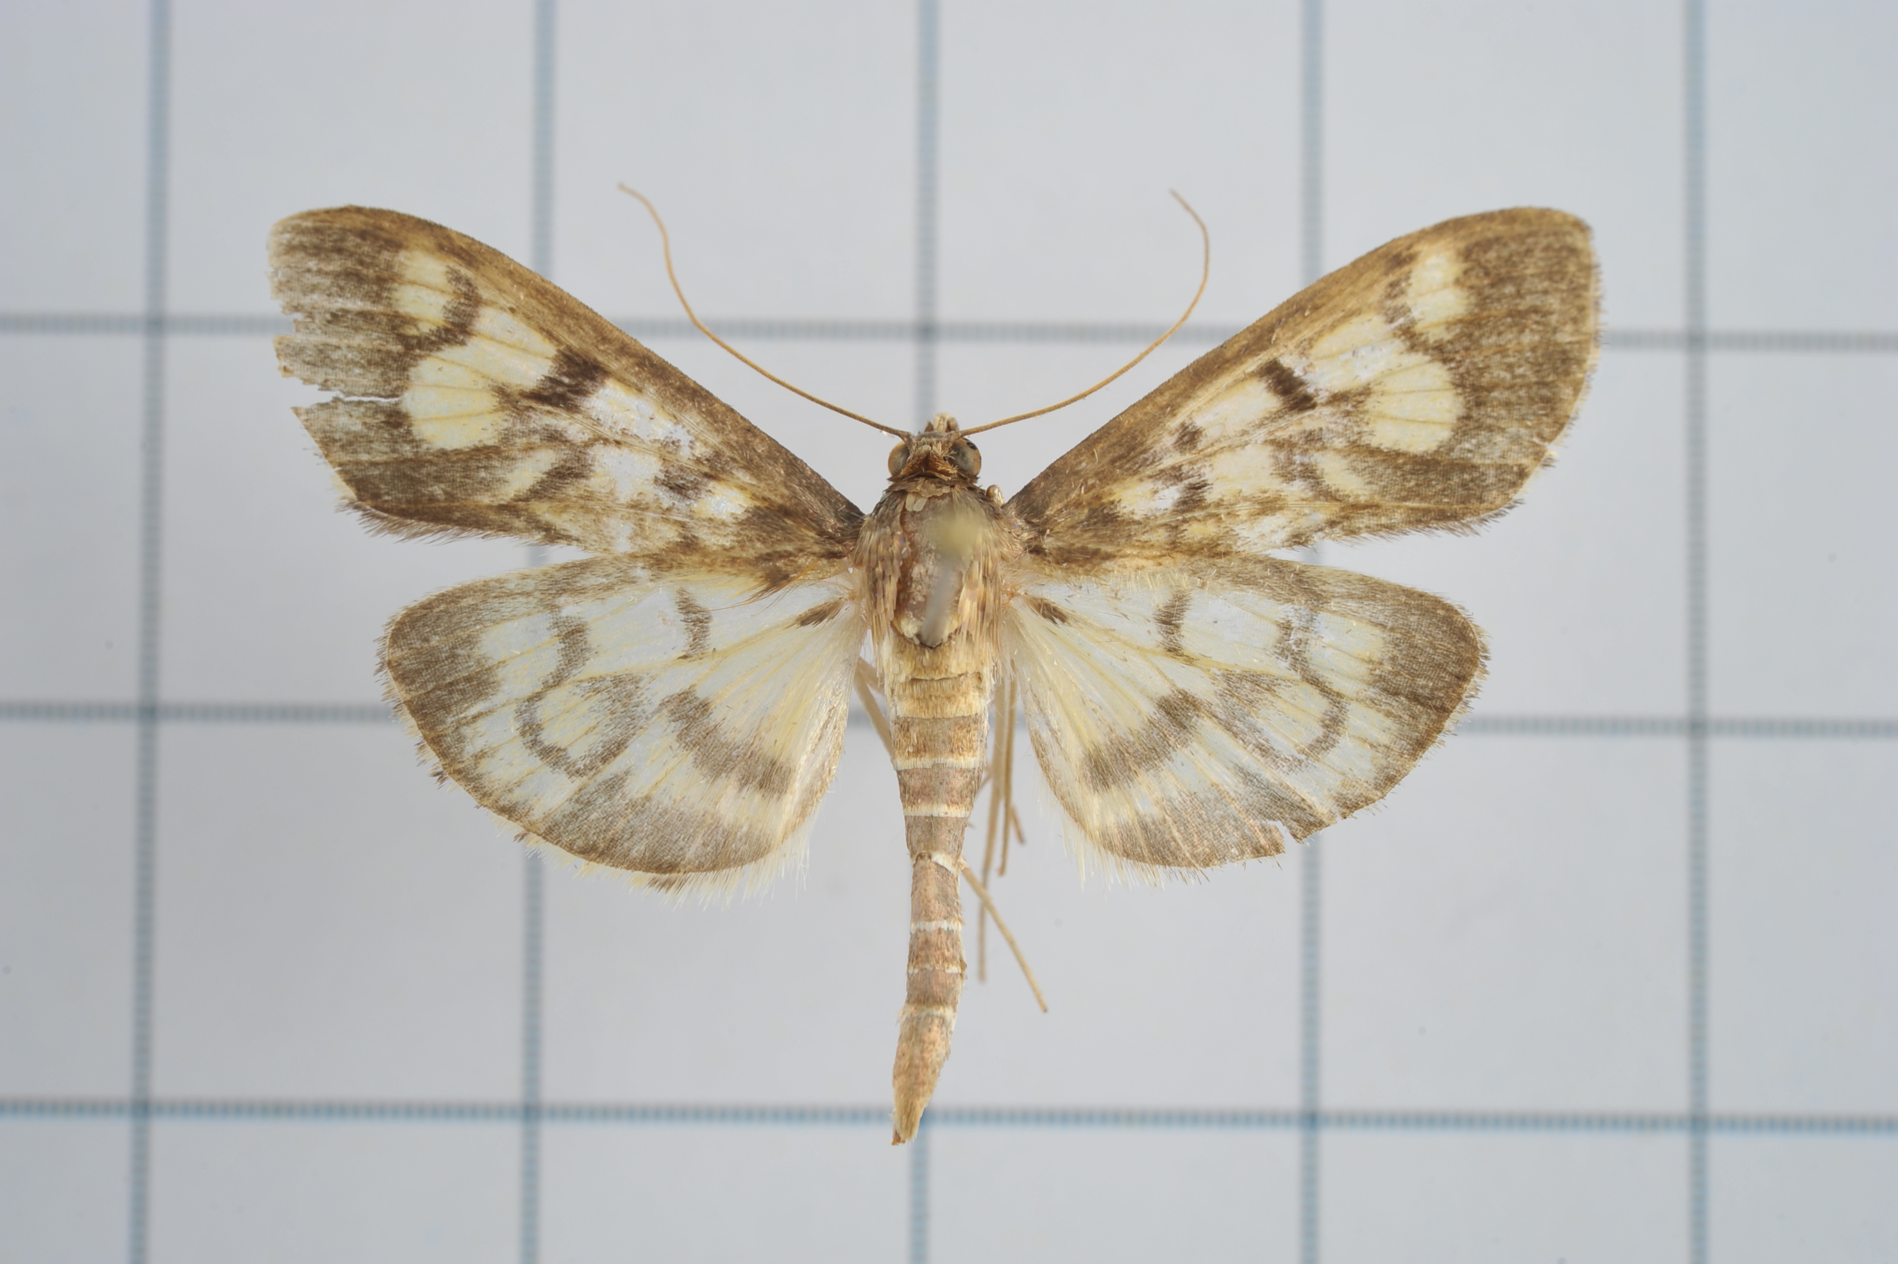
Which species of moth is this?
Syllepte taiwanalis
